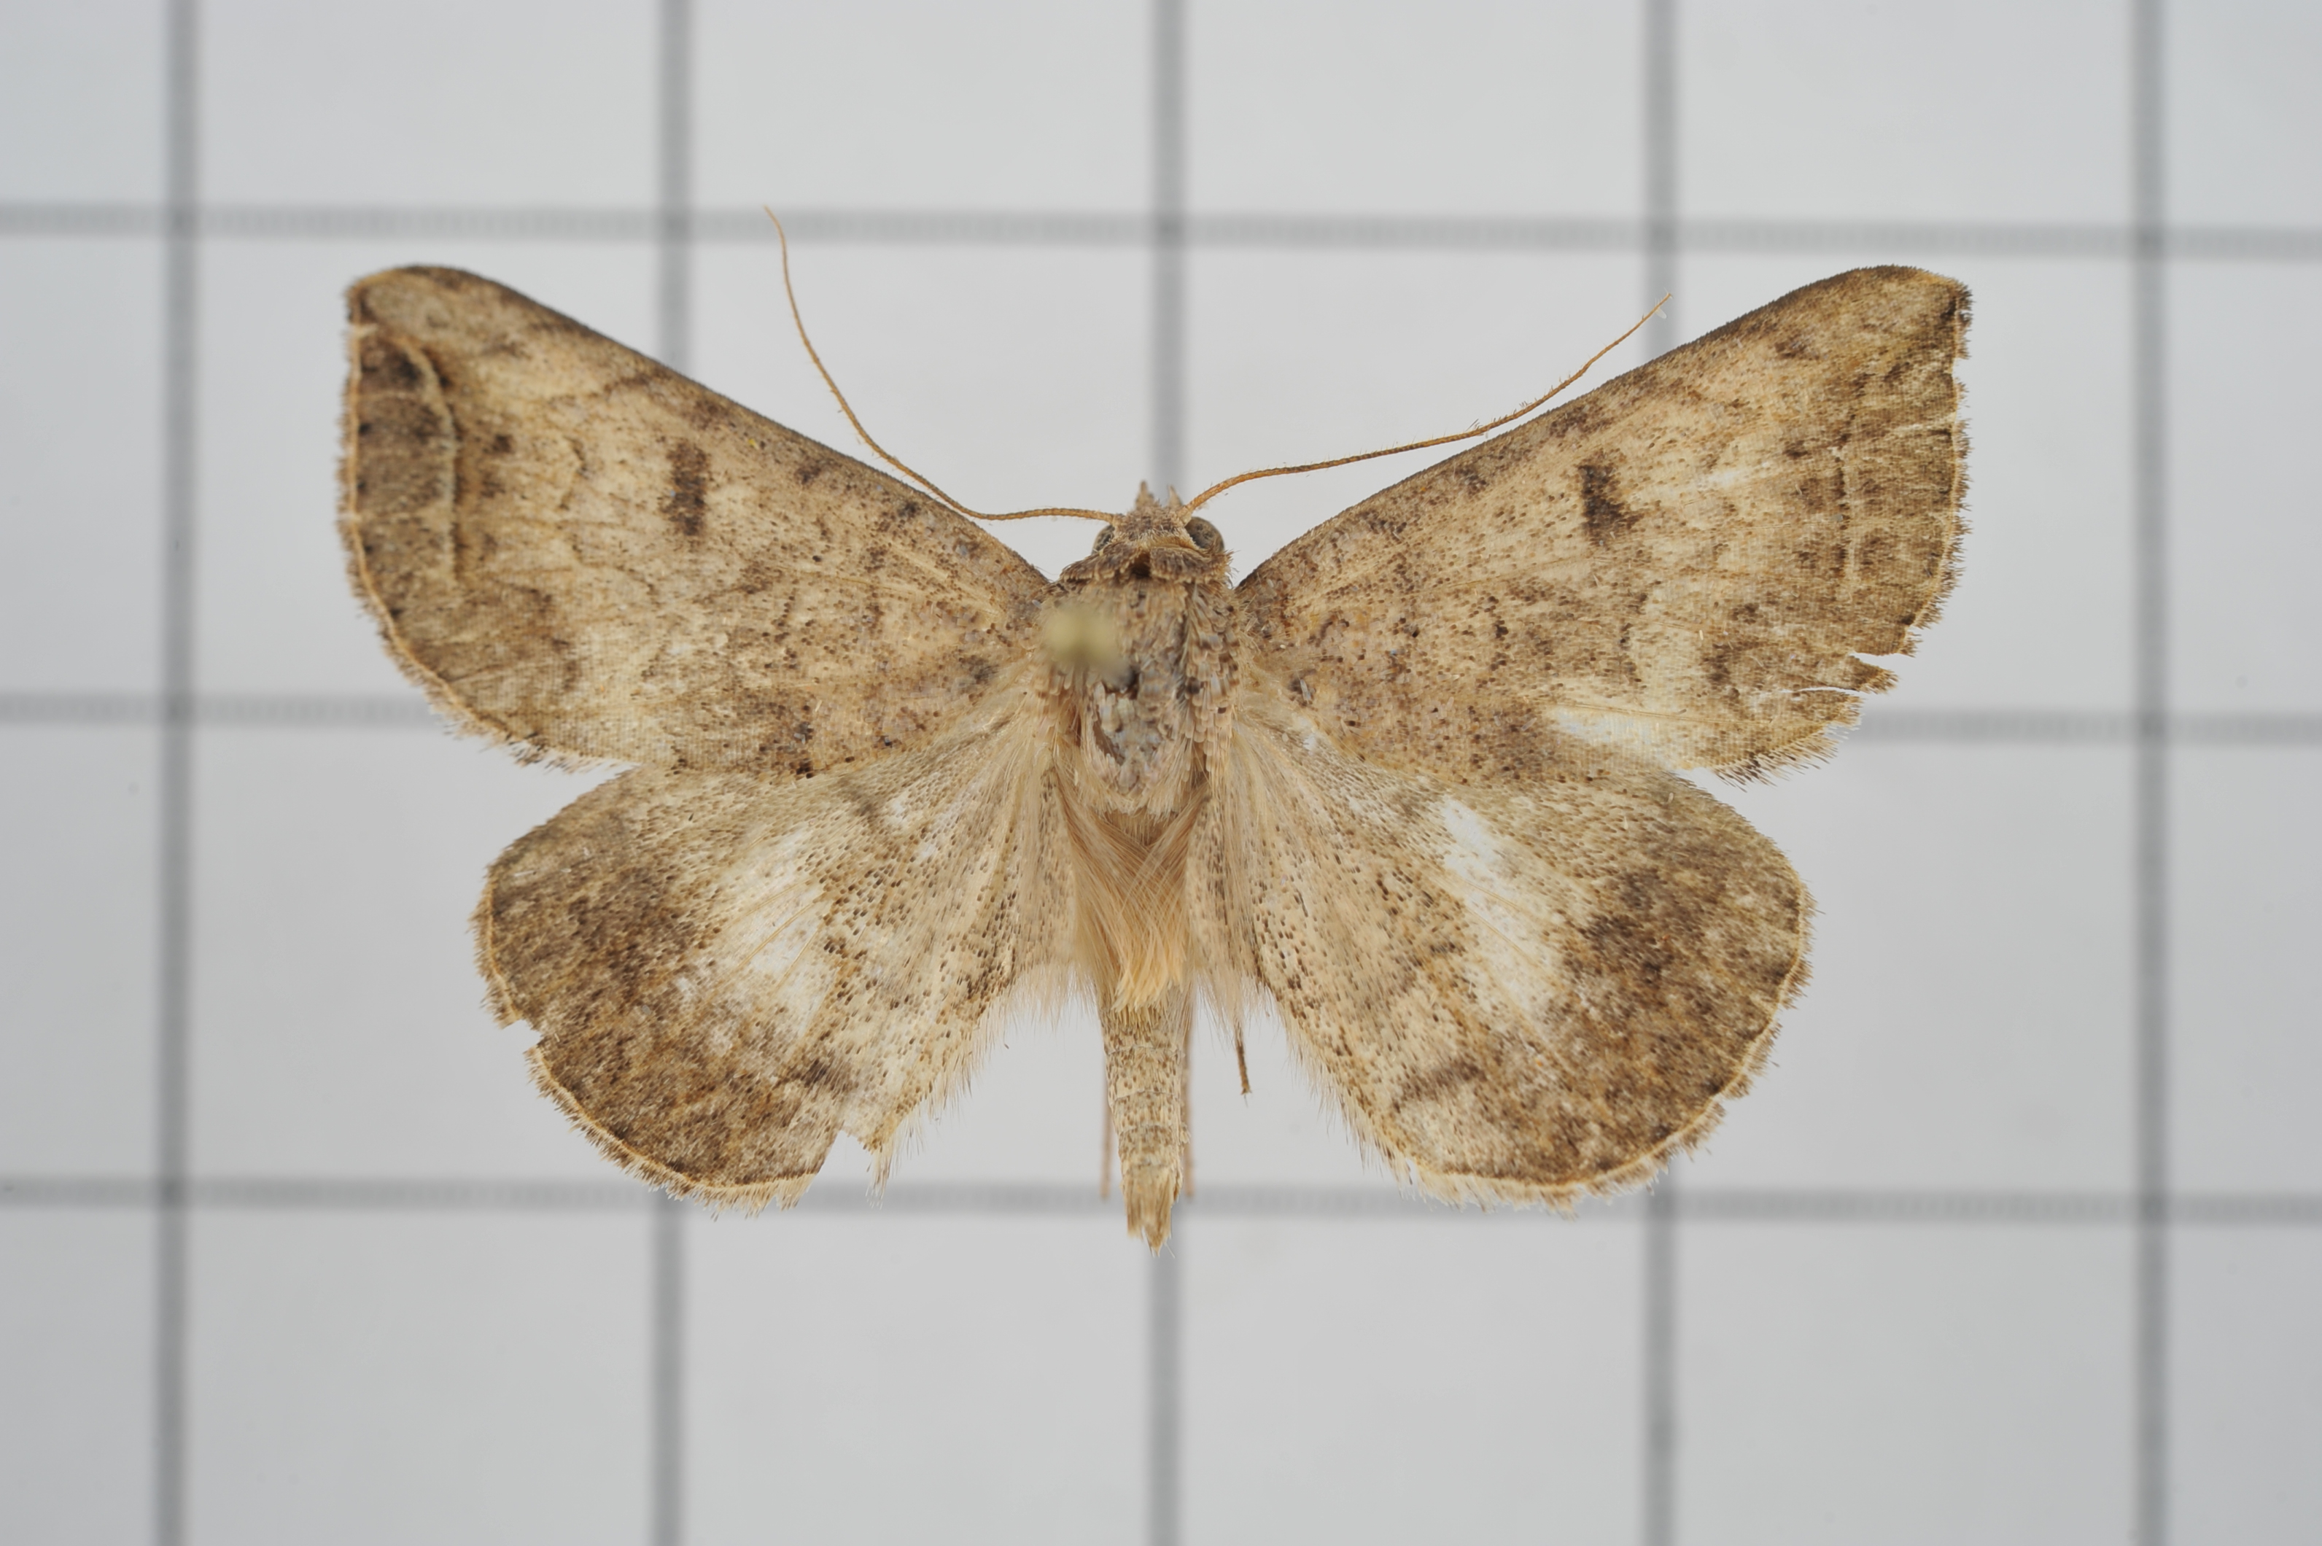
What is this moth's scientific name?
Blasticorhinus rivulosa
